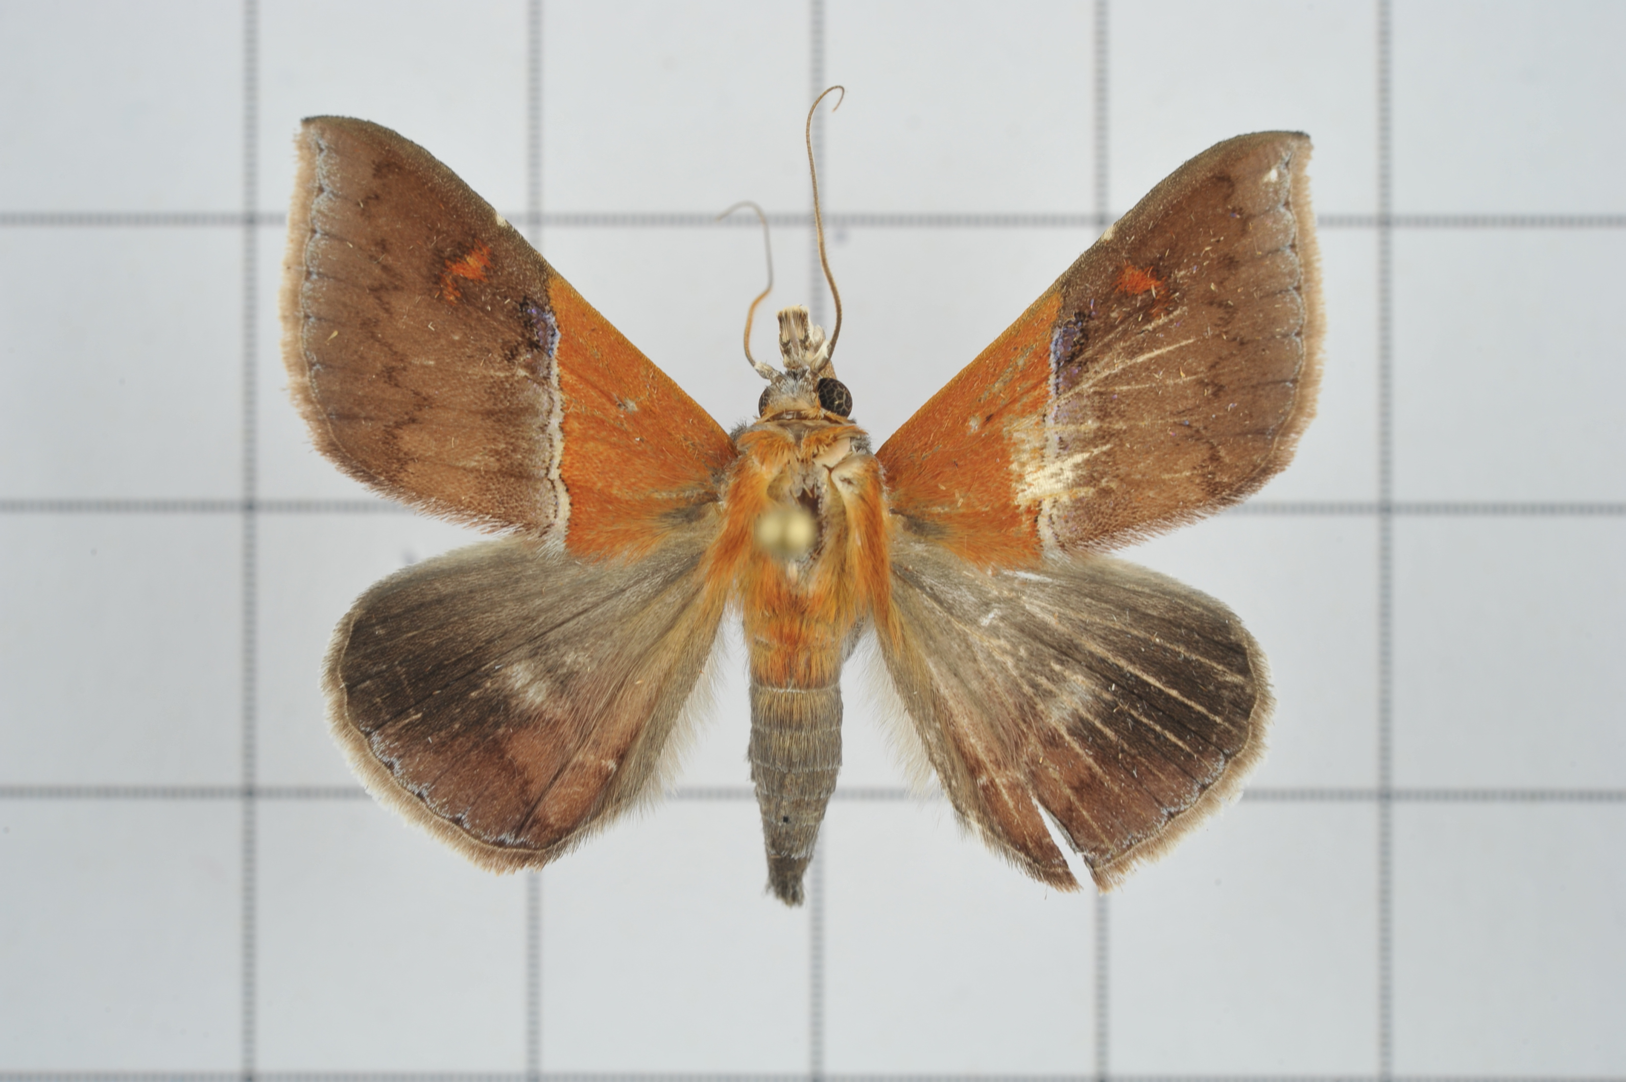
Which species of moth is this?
Sympis rufibasis
